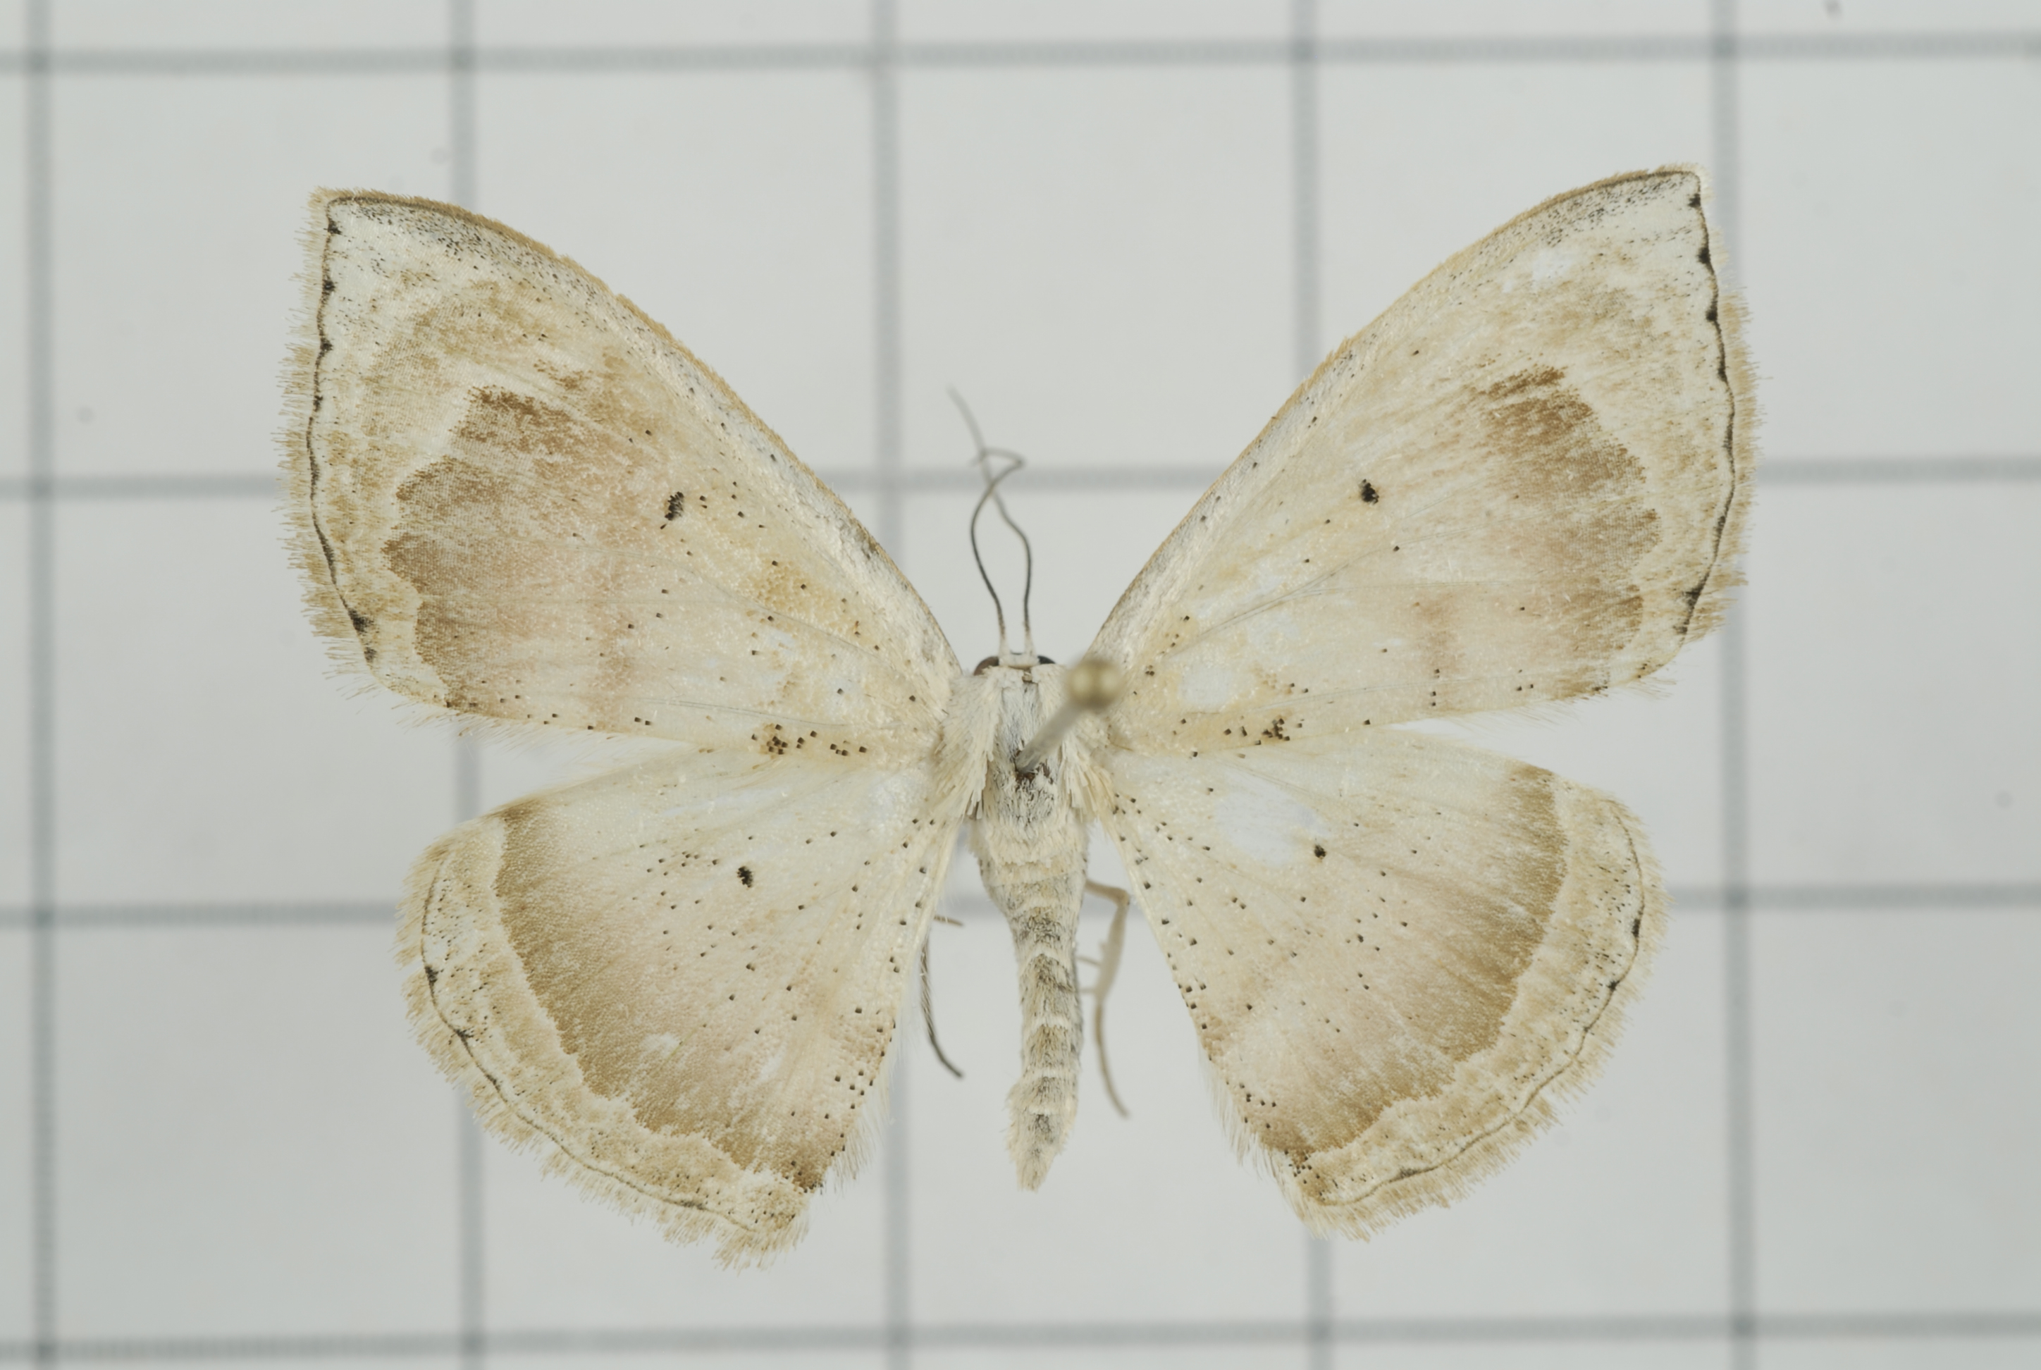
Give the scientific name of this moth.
Somatina rosacea anaemica
